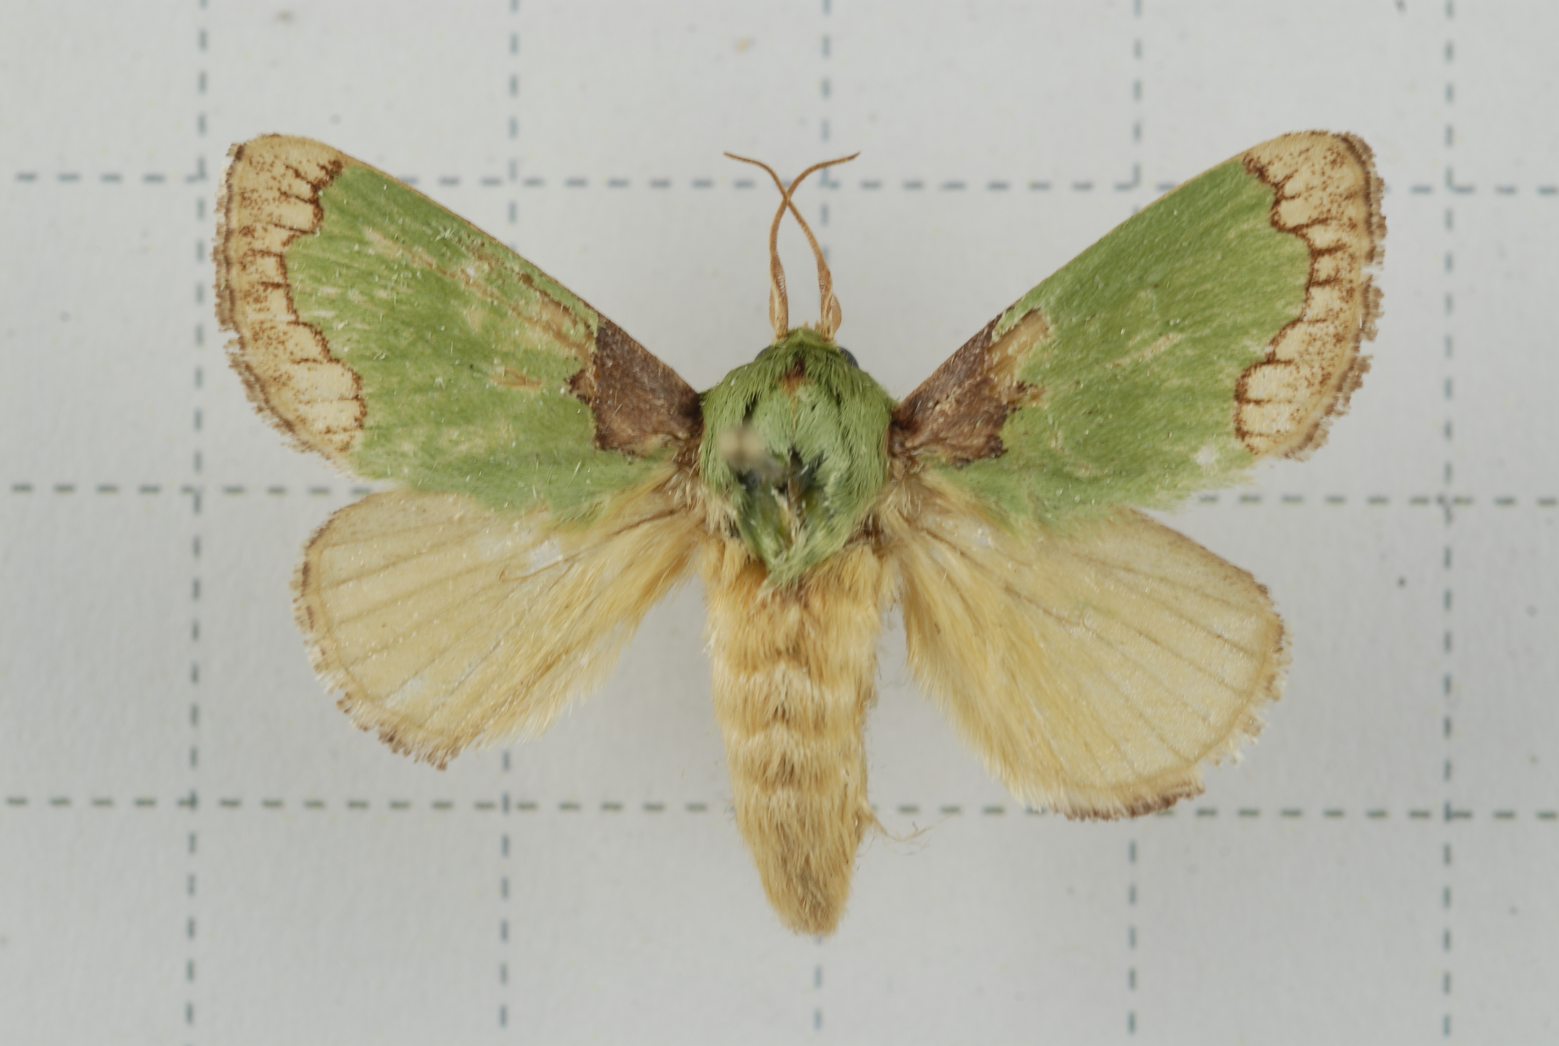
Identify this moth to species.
Parasa consocia
